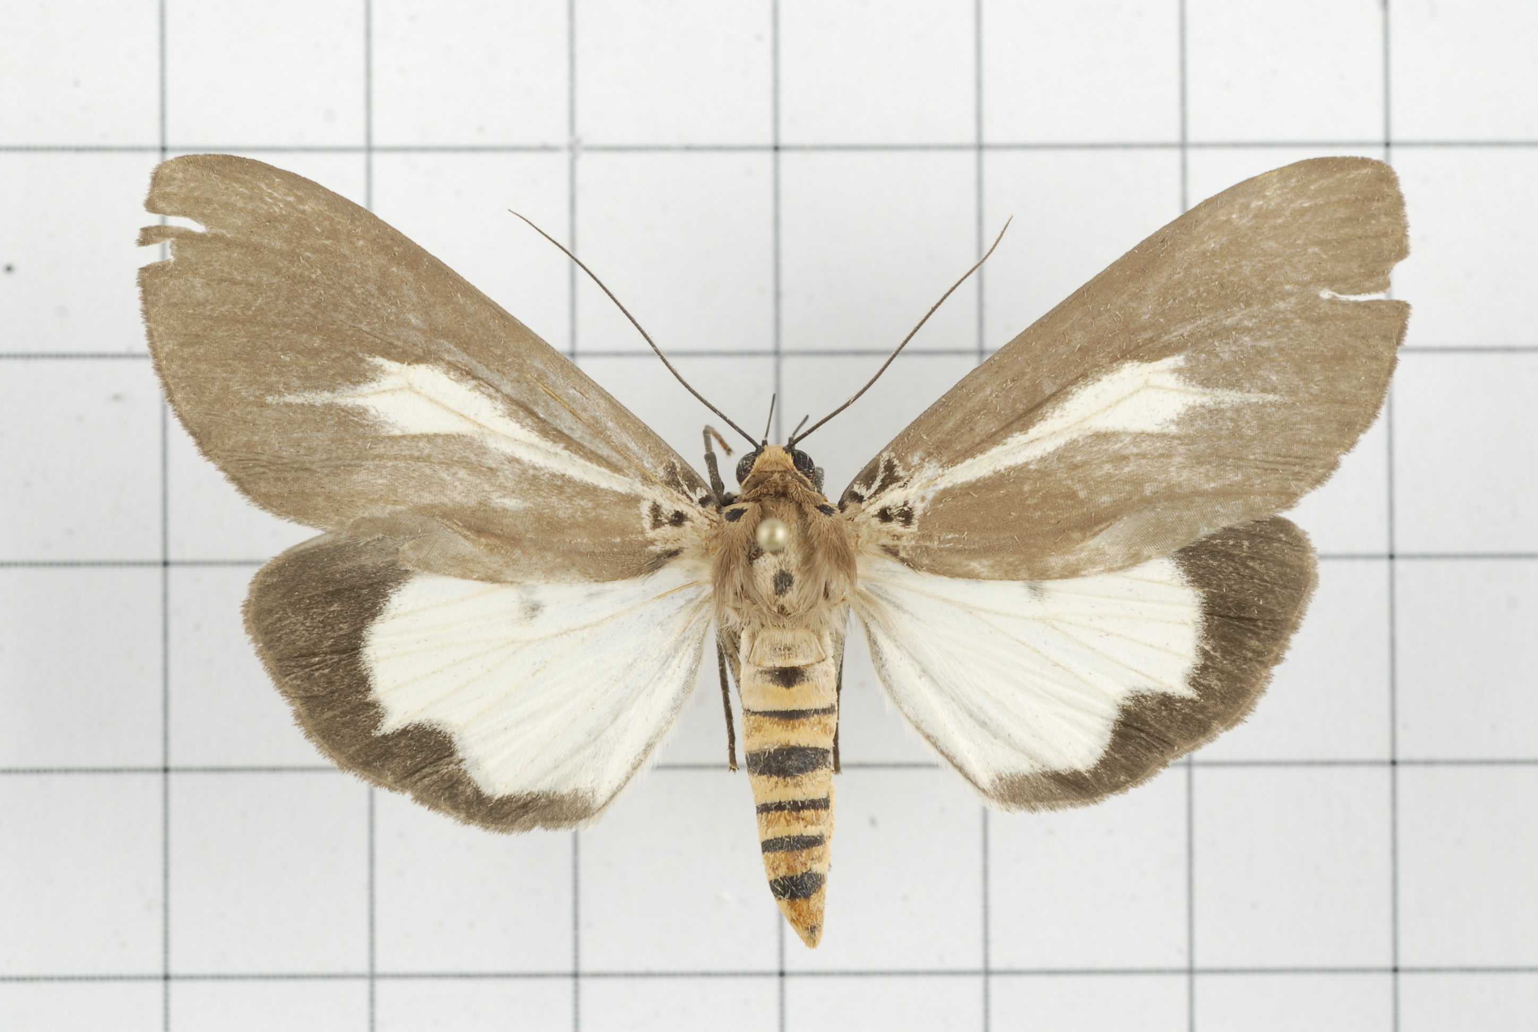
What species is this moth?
Asota heliconia zebrina
